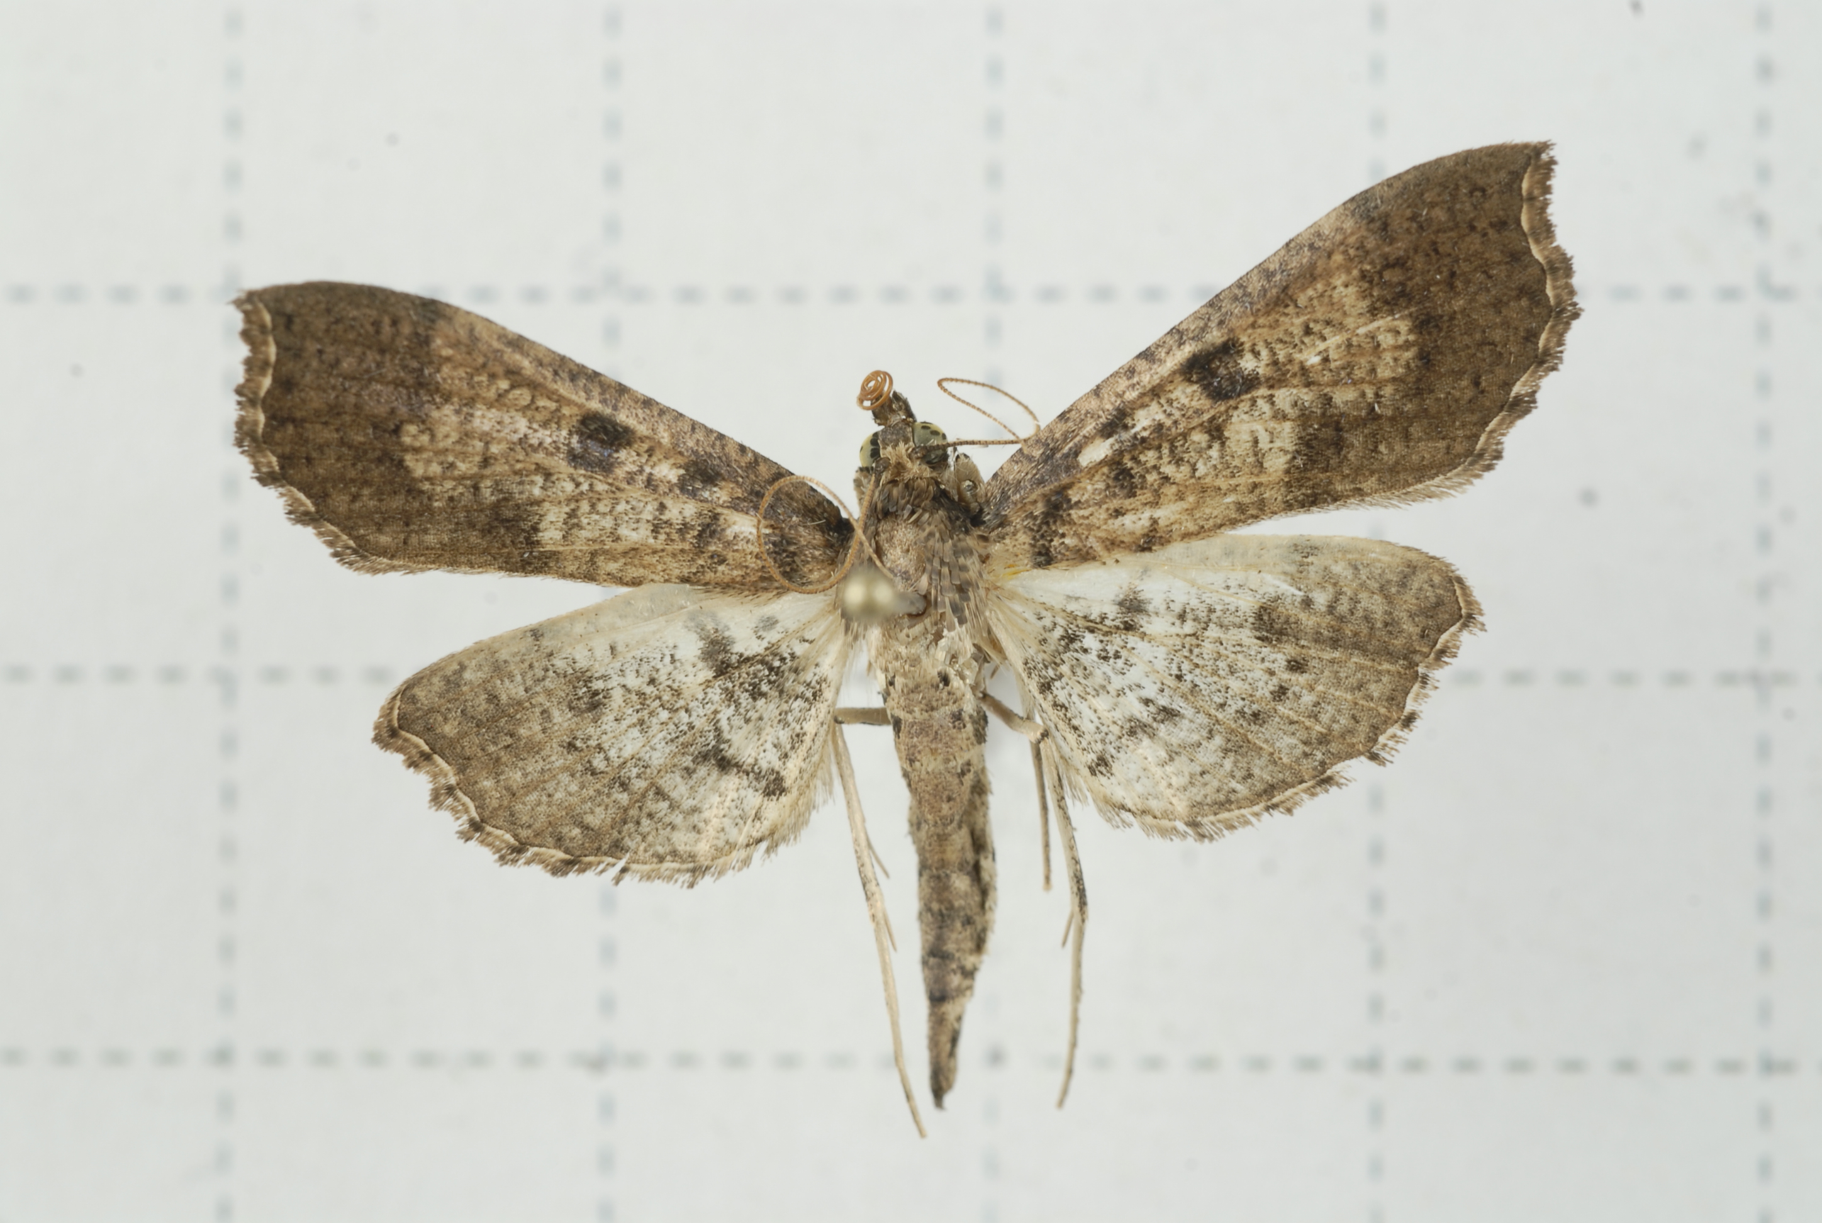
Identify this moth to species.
Ceratarcha umbrosa
